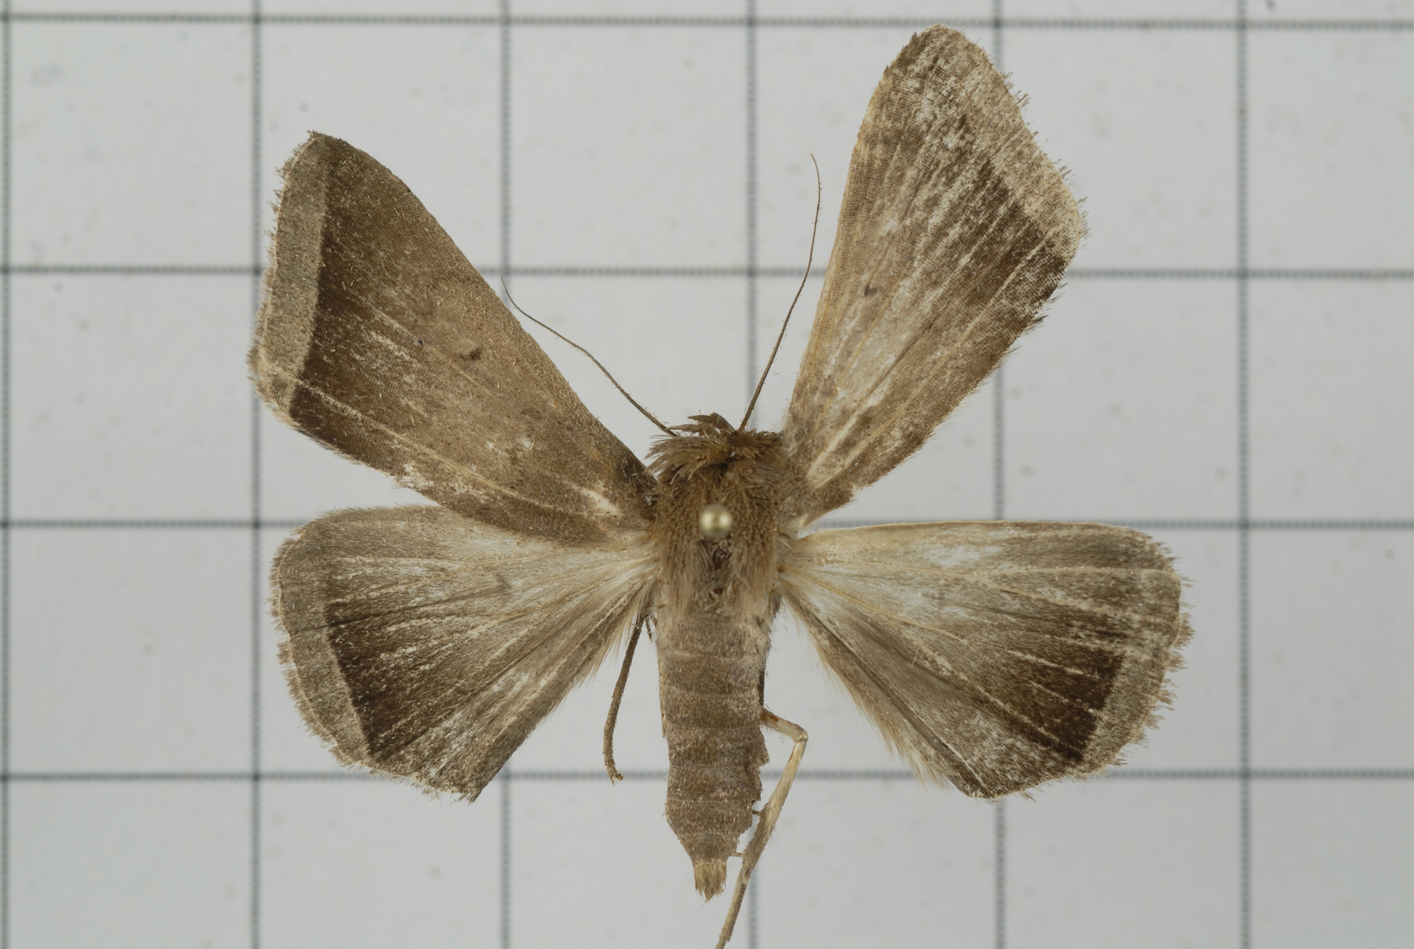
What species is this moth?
Simplicia bimarginata
